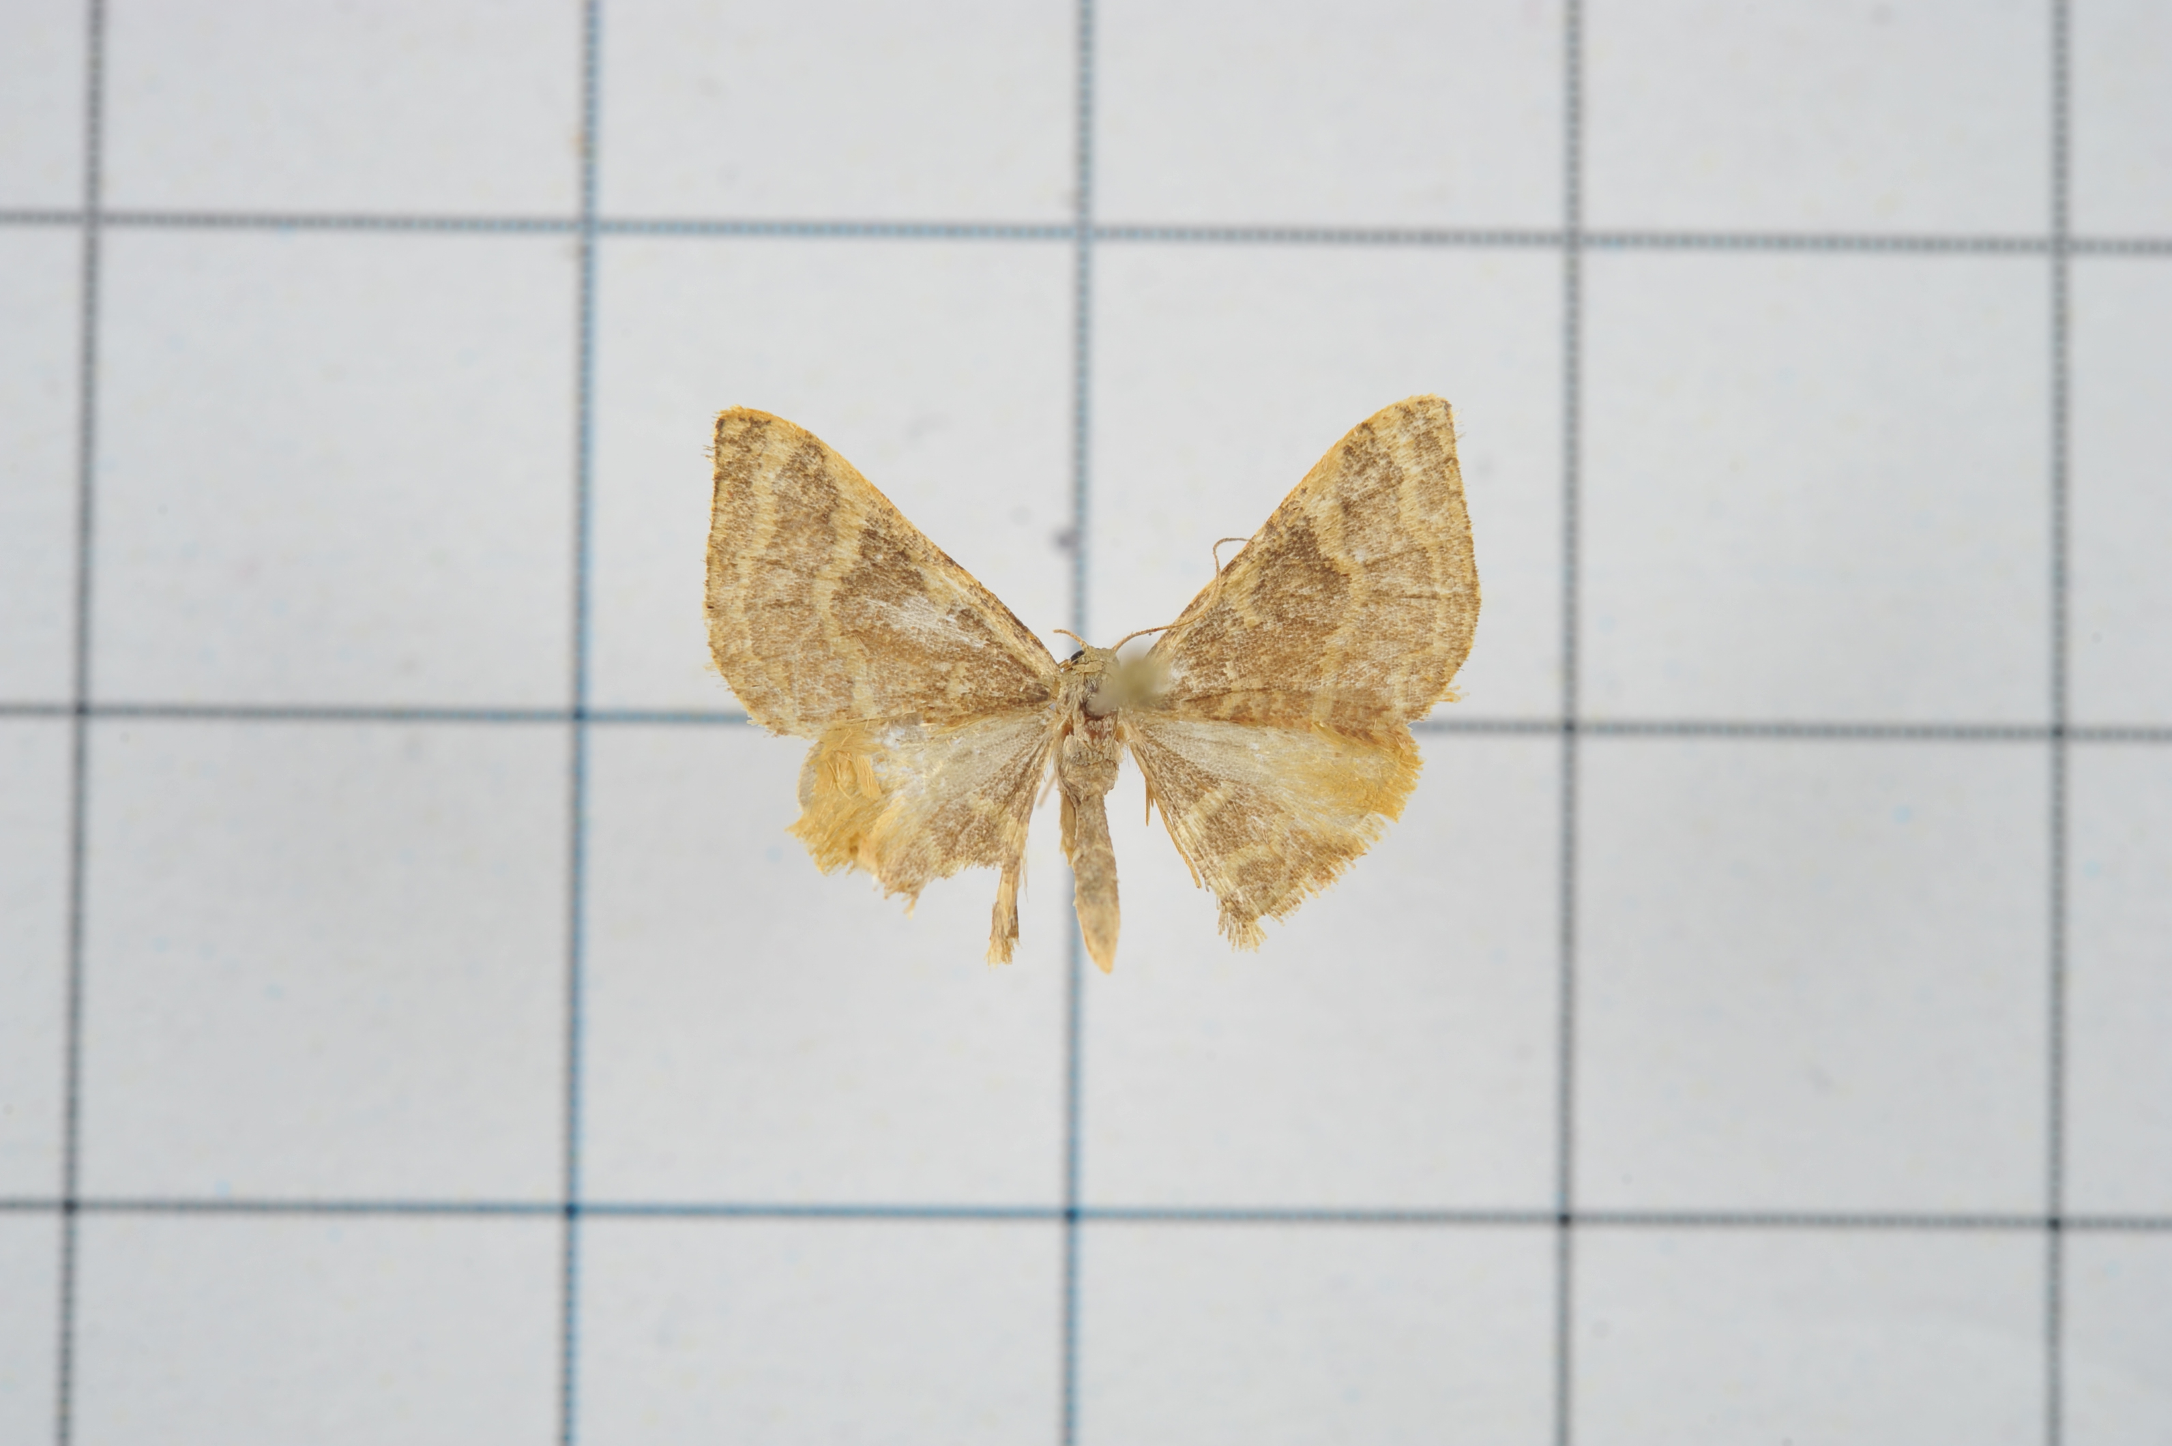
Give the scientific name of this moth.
Lophophleps purpurea
